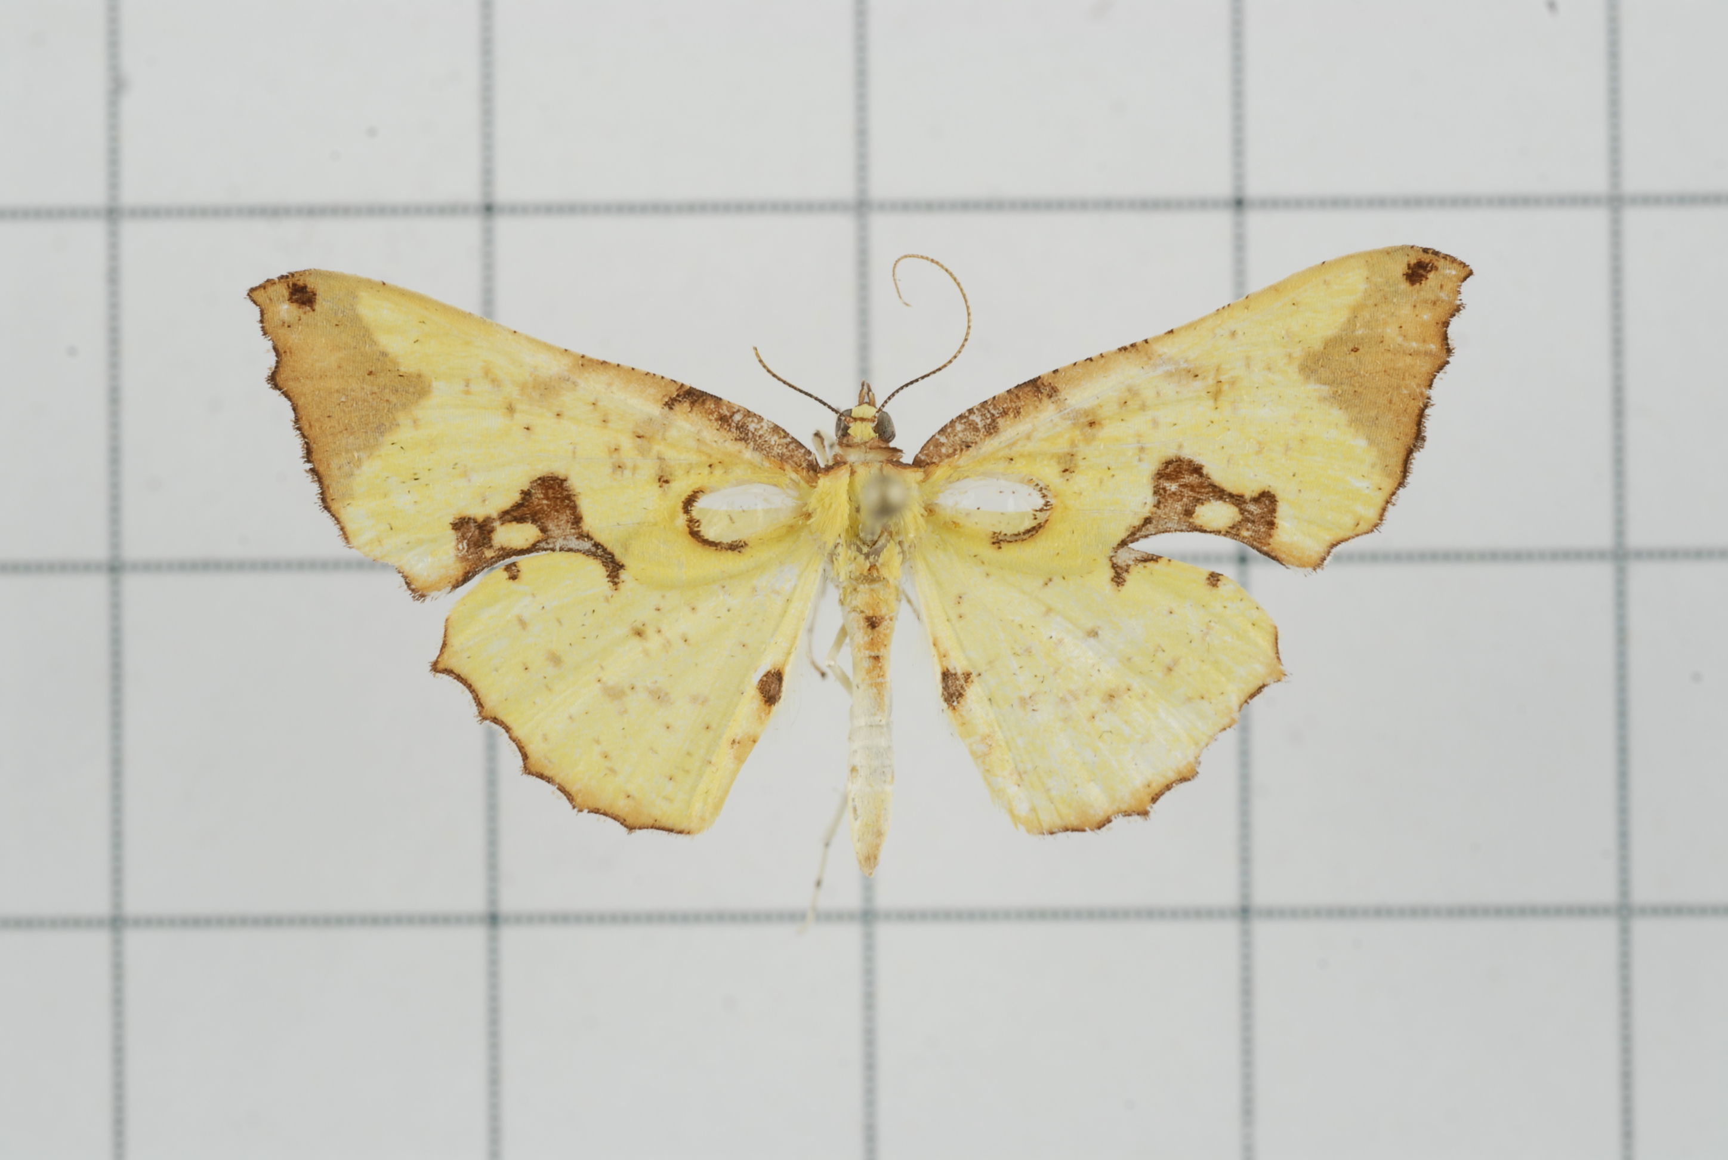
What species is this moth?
Corymica pryeri
